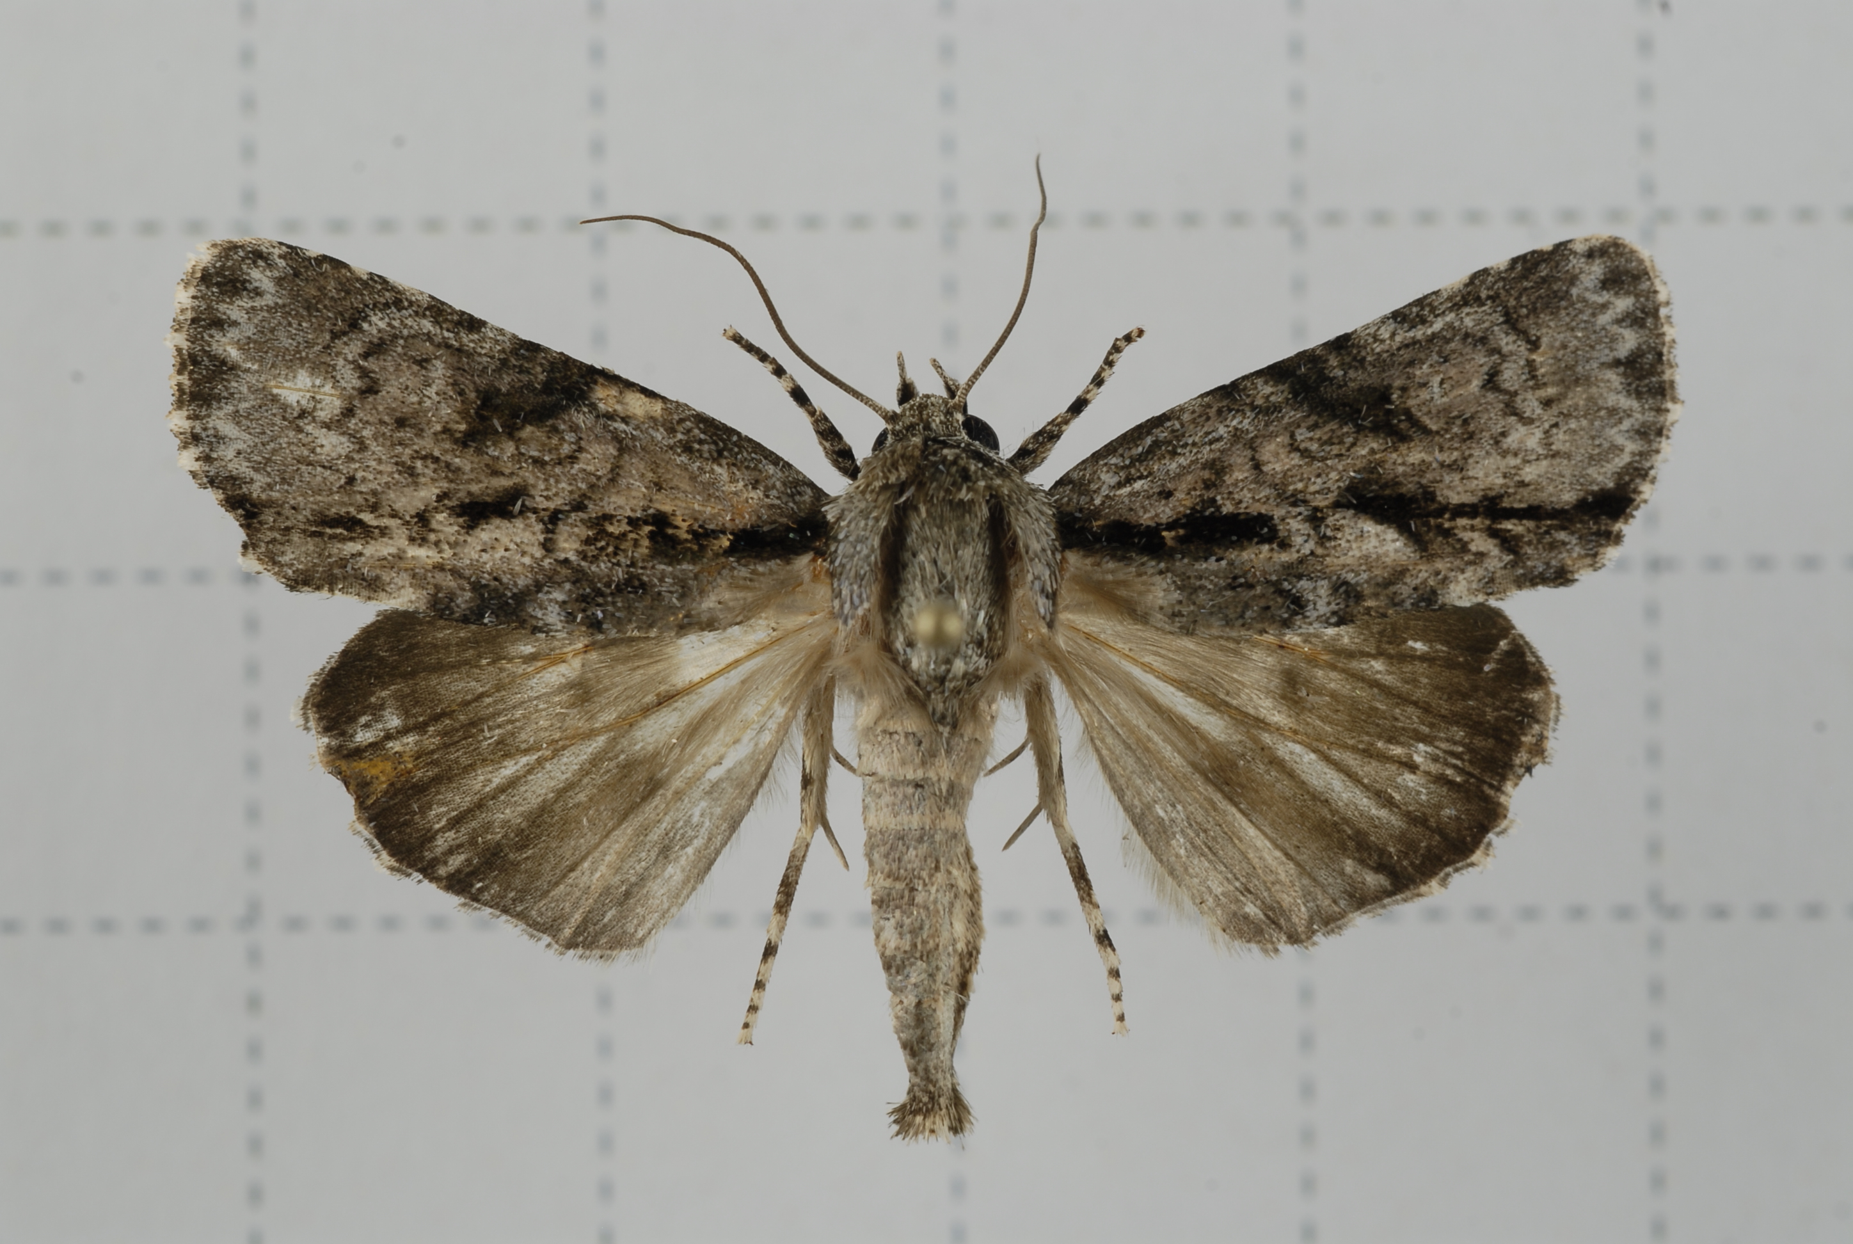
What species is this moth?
Fascionycta fasciata
